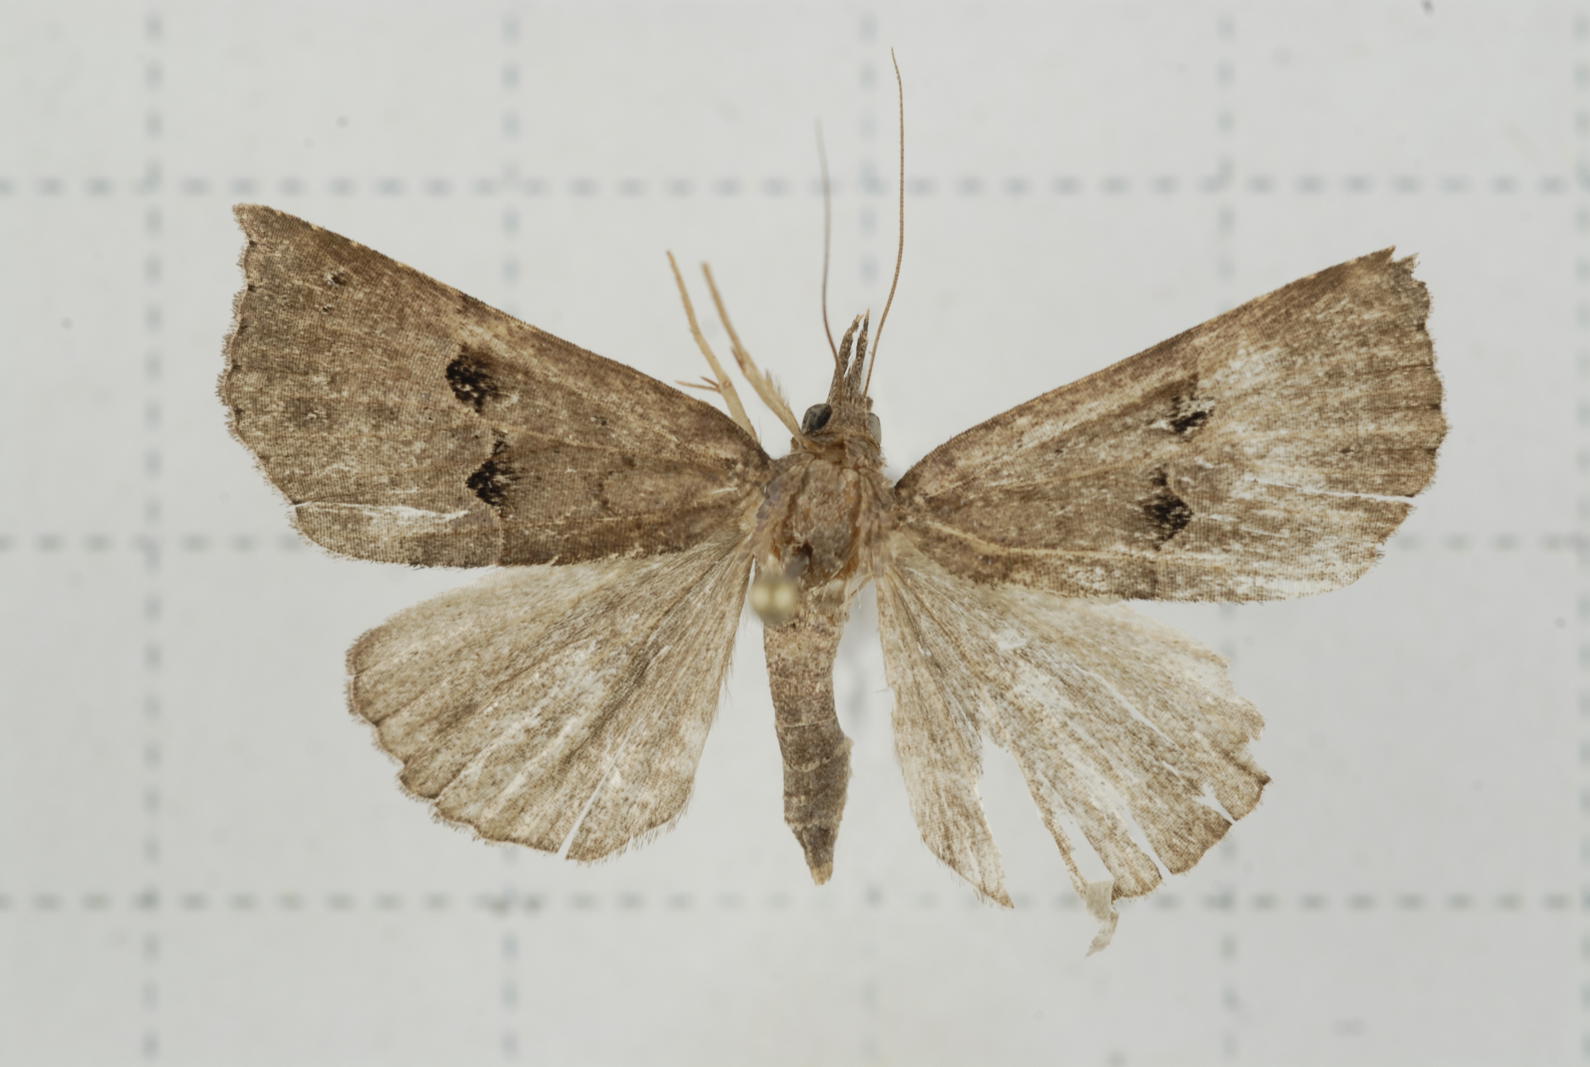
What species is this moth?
Hypena sinuosa
